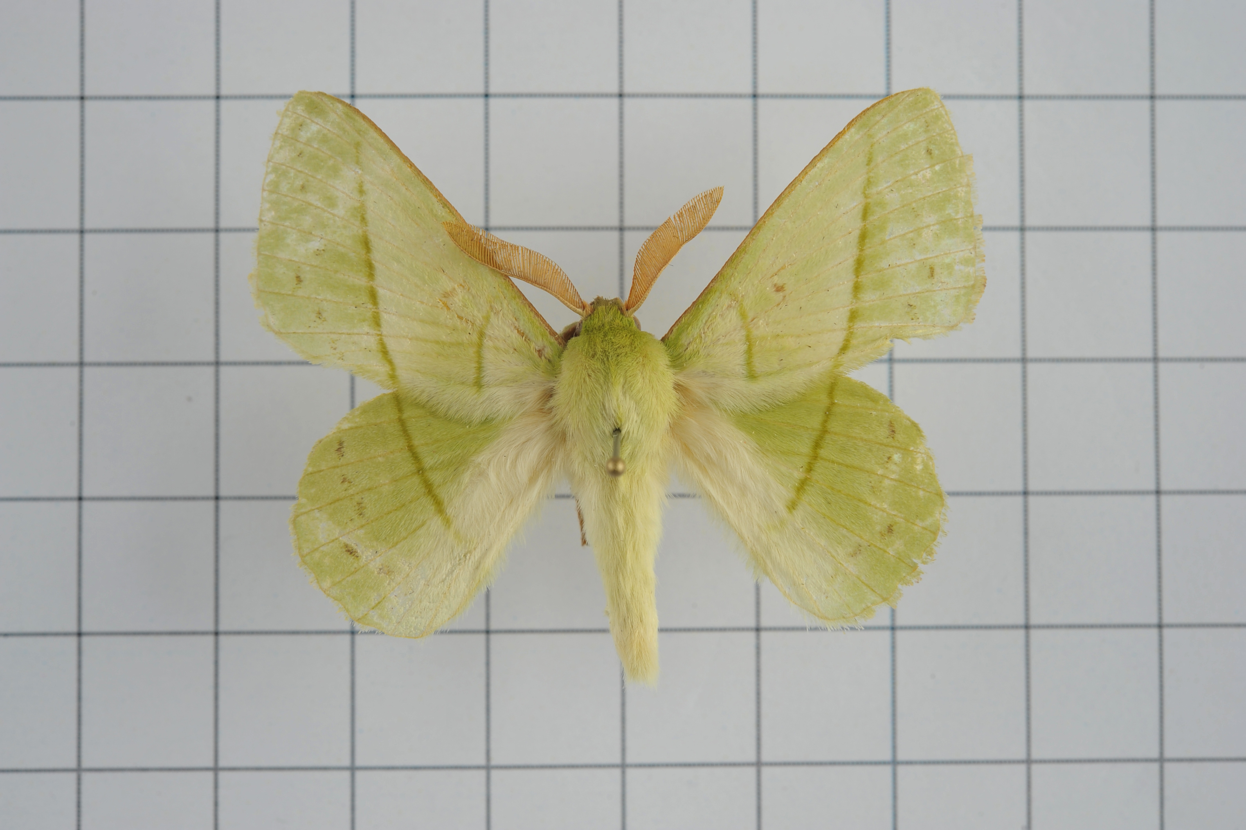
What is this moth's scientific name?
Trabala vishnou guttata
